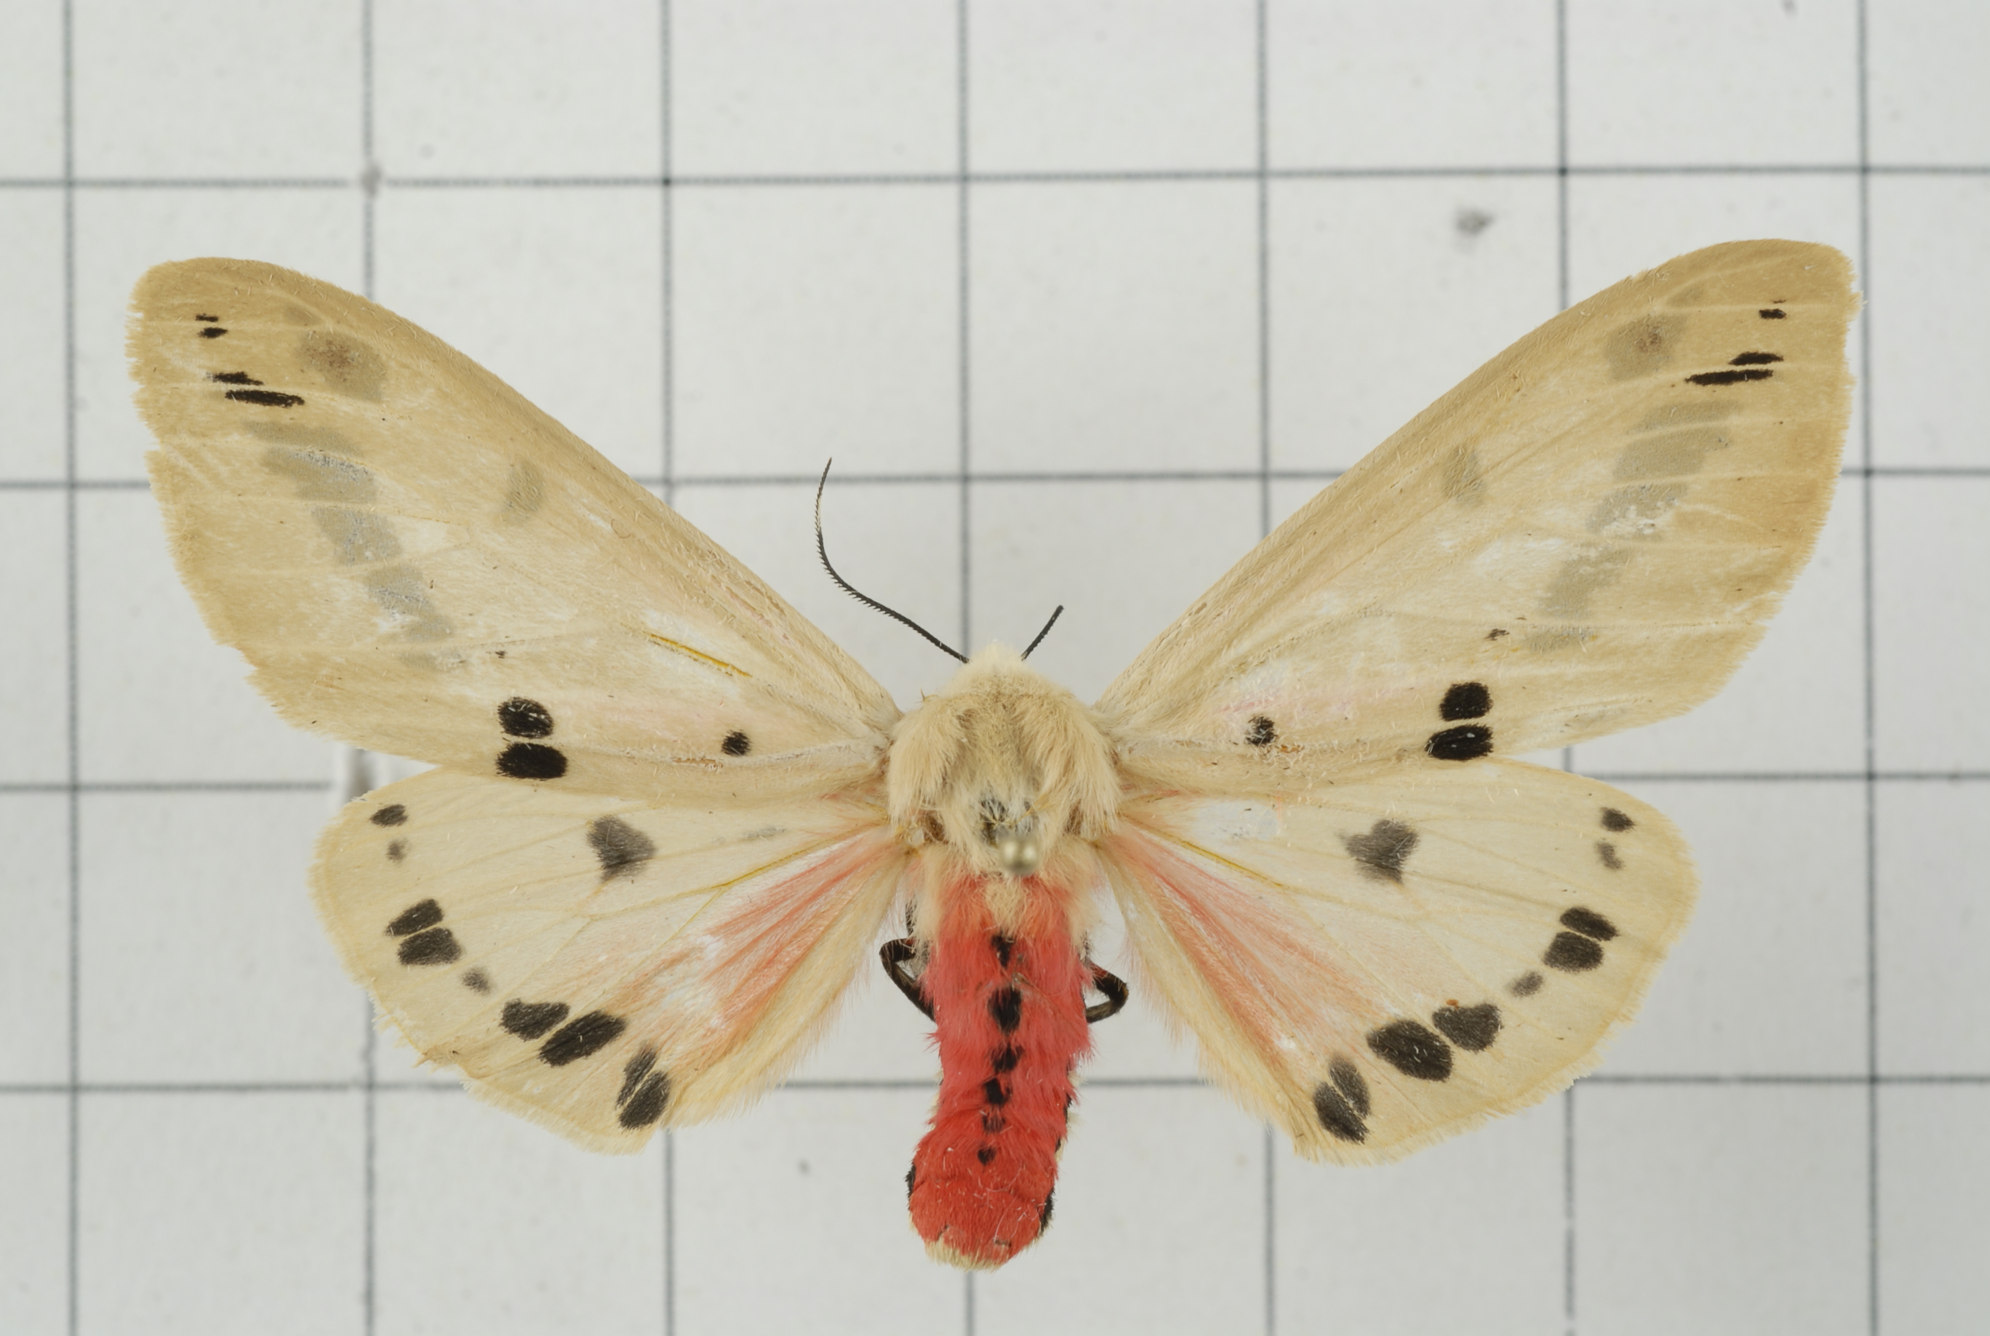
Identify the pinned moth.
Spilarctia nydia werneri
